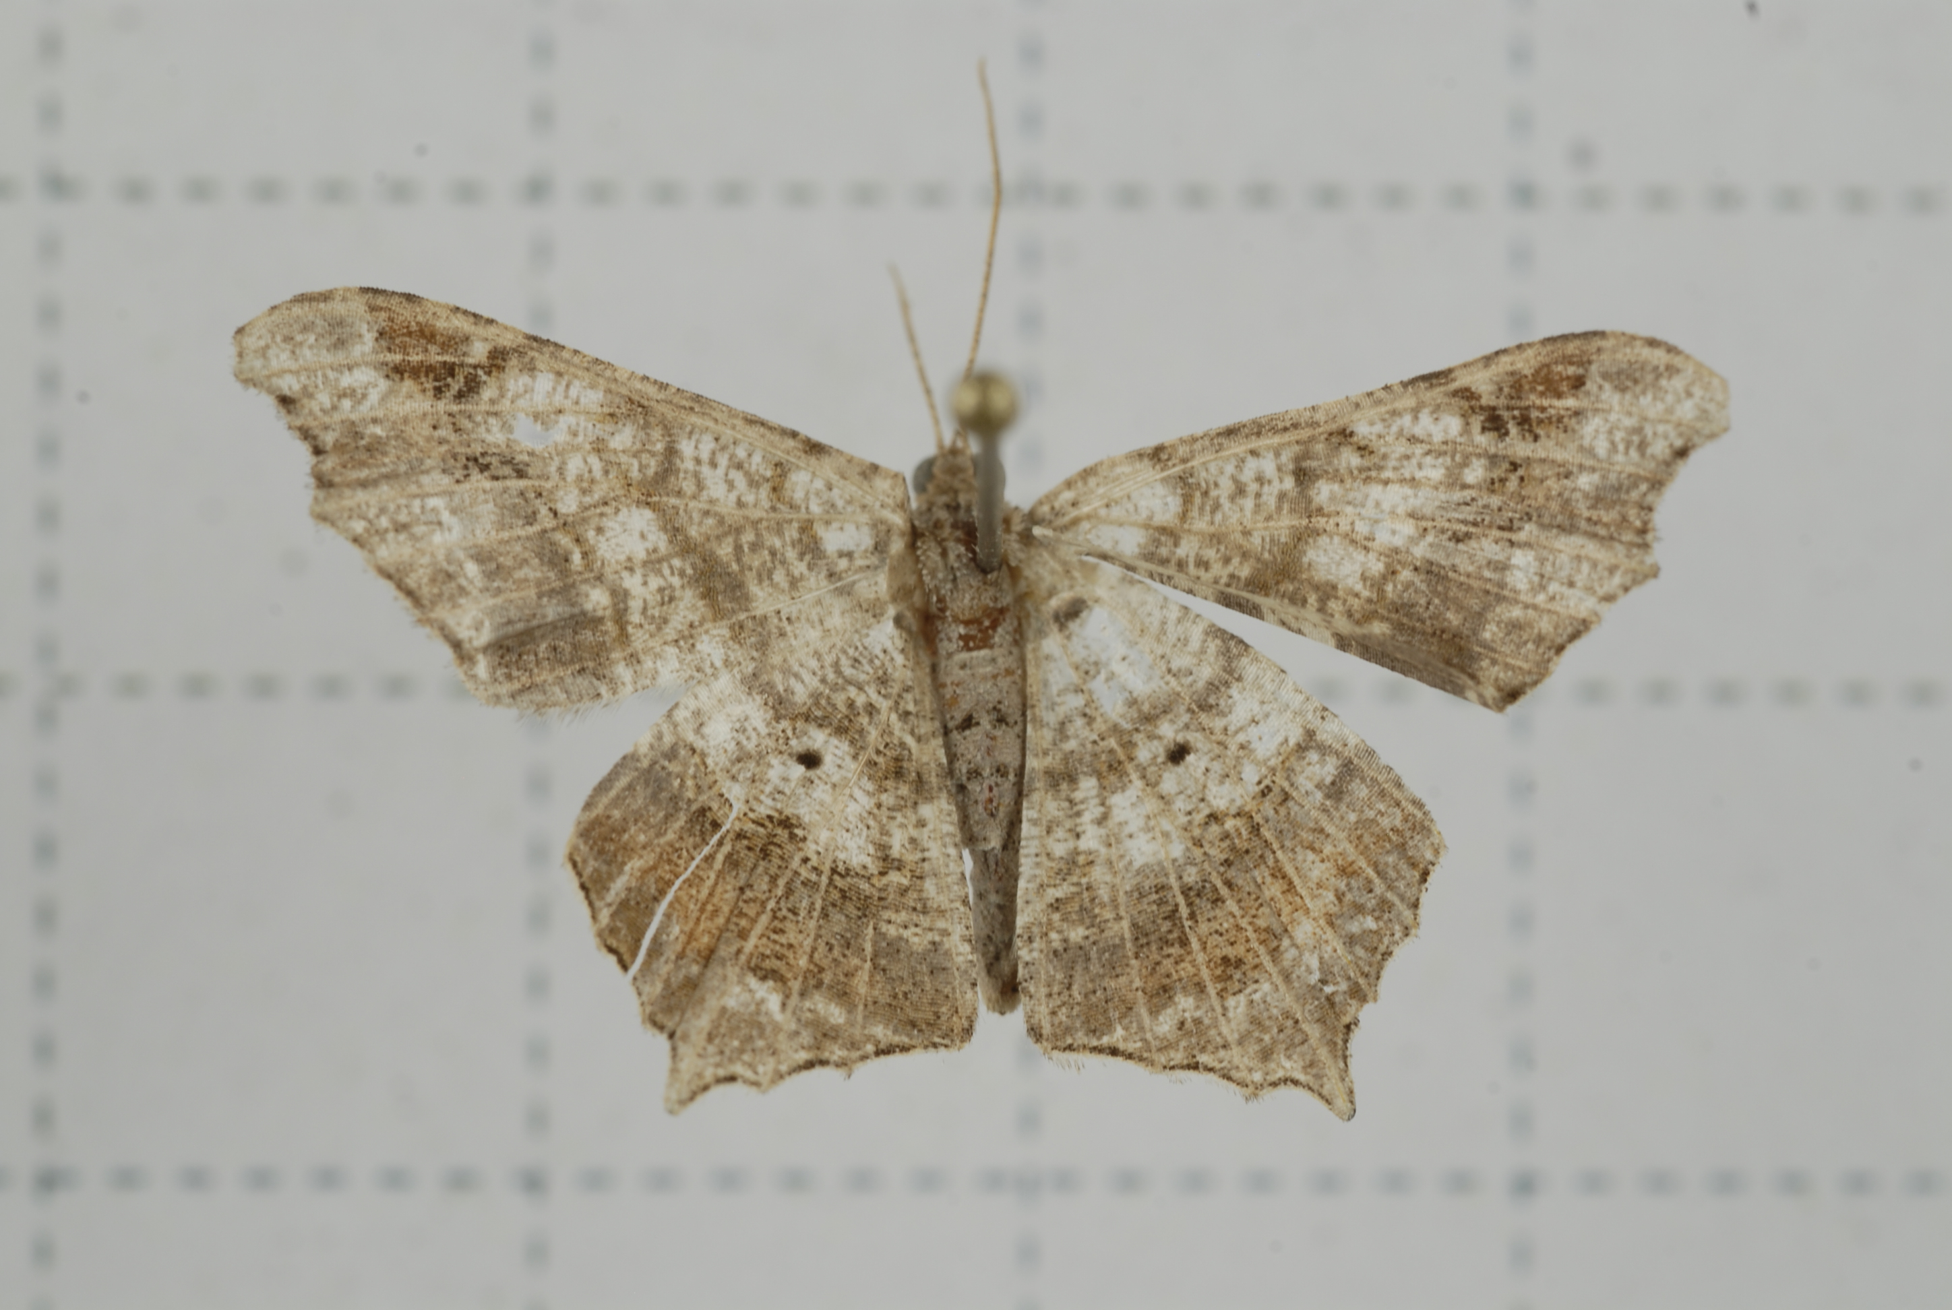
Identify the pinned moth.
Chiasmia emersaria
